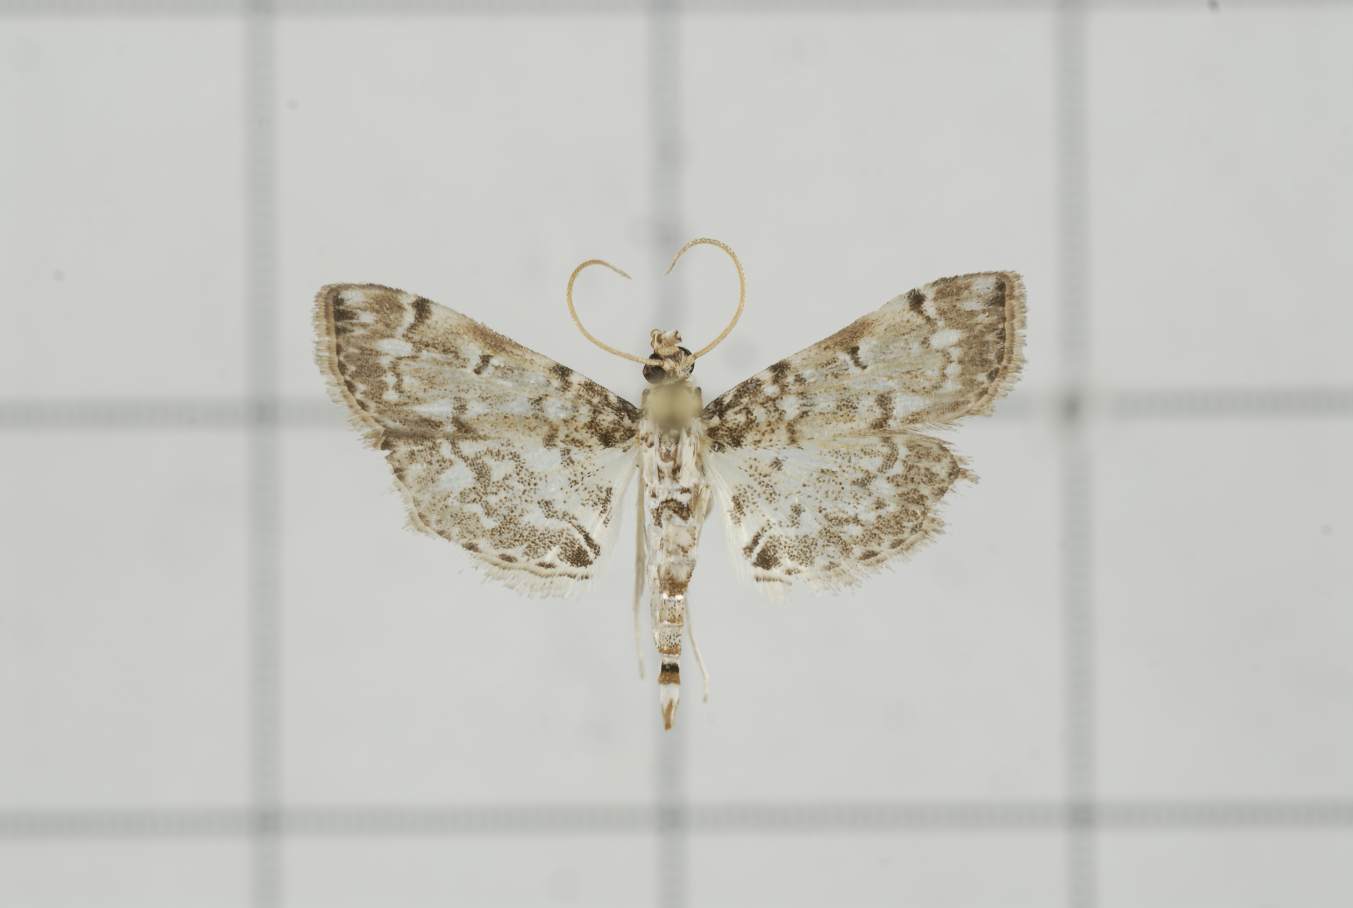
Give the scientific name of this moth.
Metoeca foedalis
